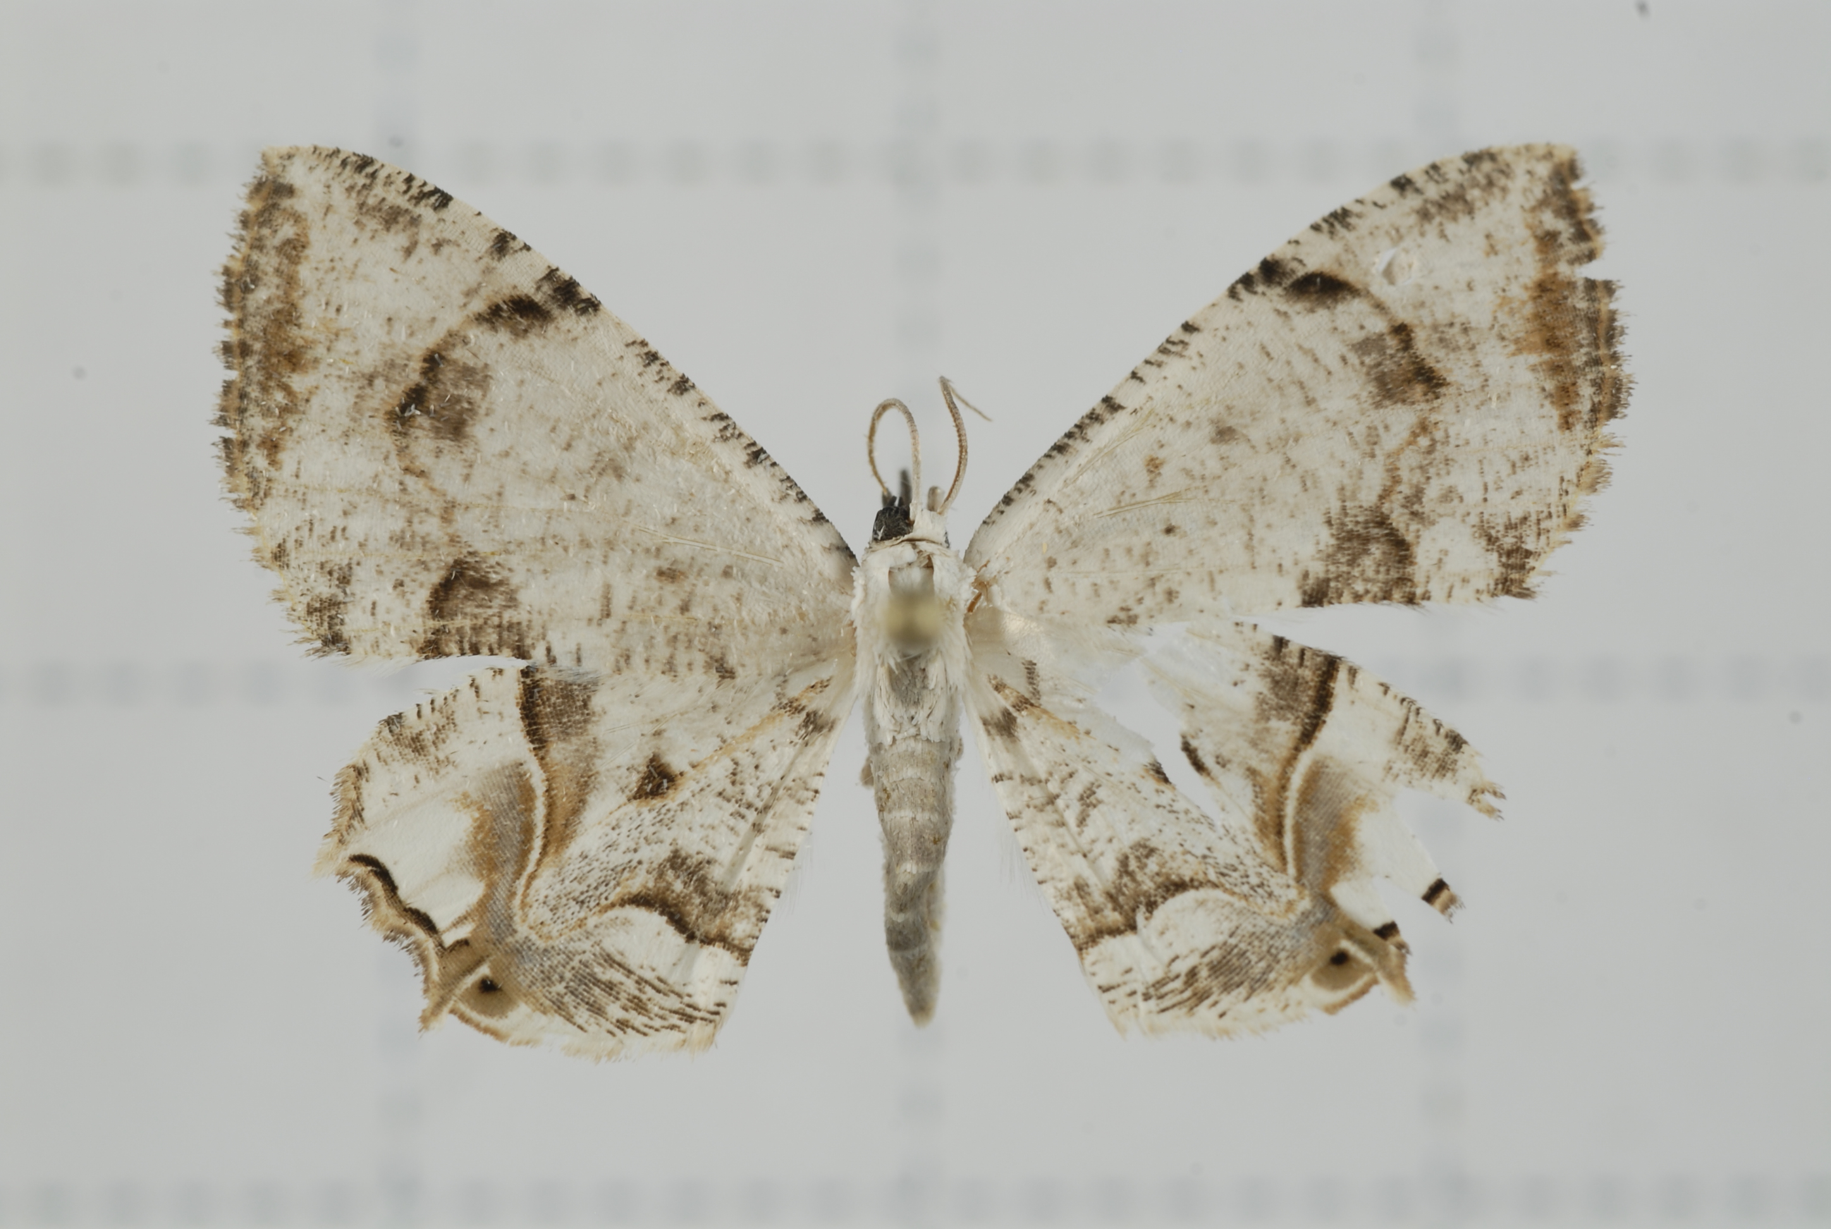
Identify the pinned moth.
Dysaethria cretacea
